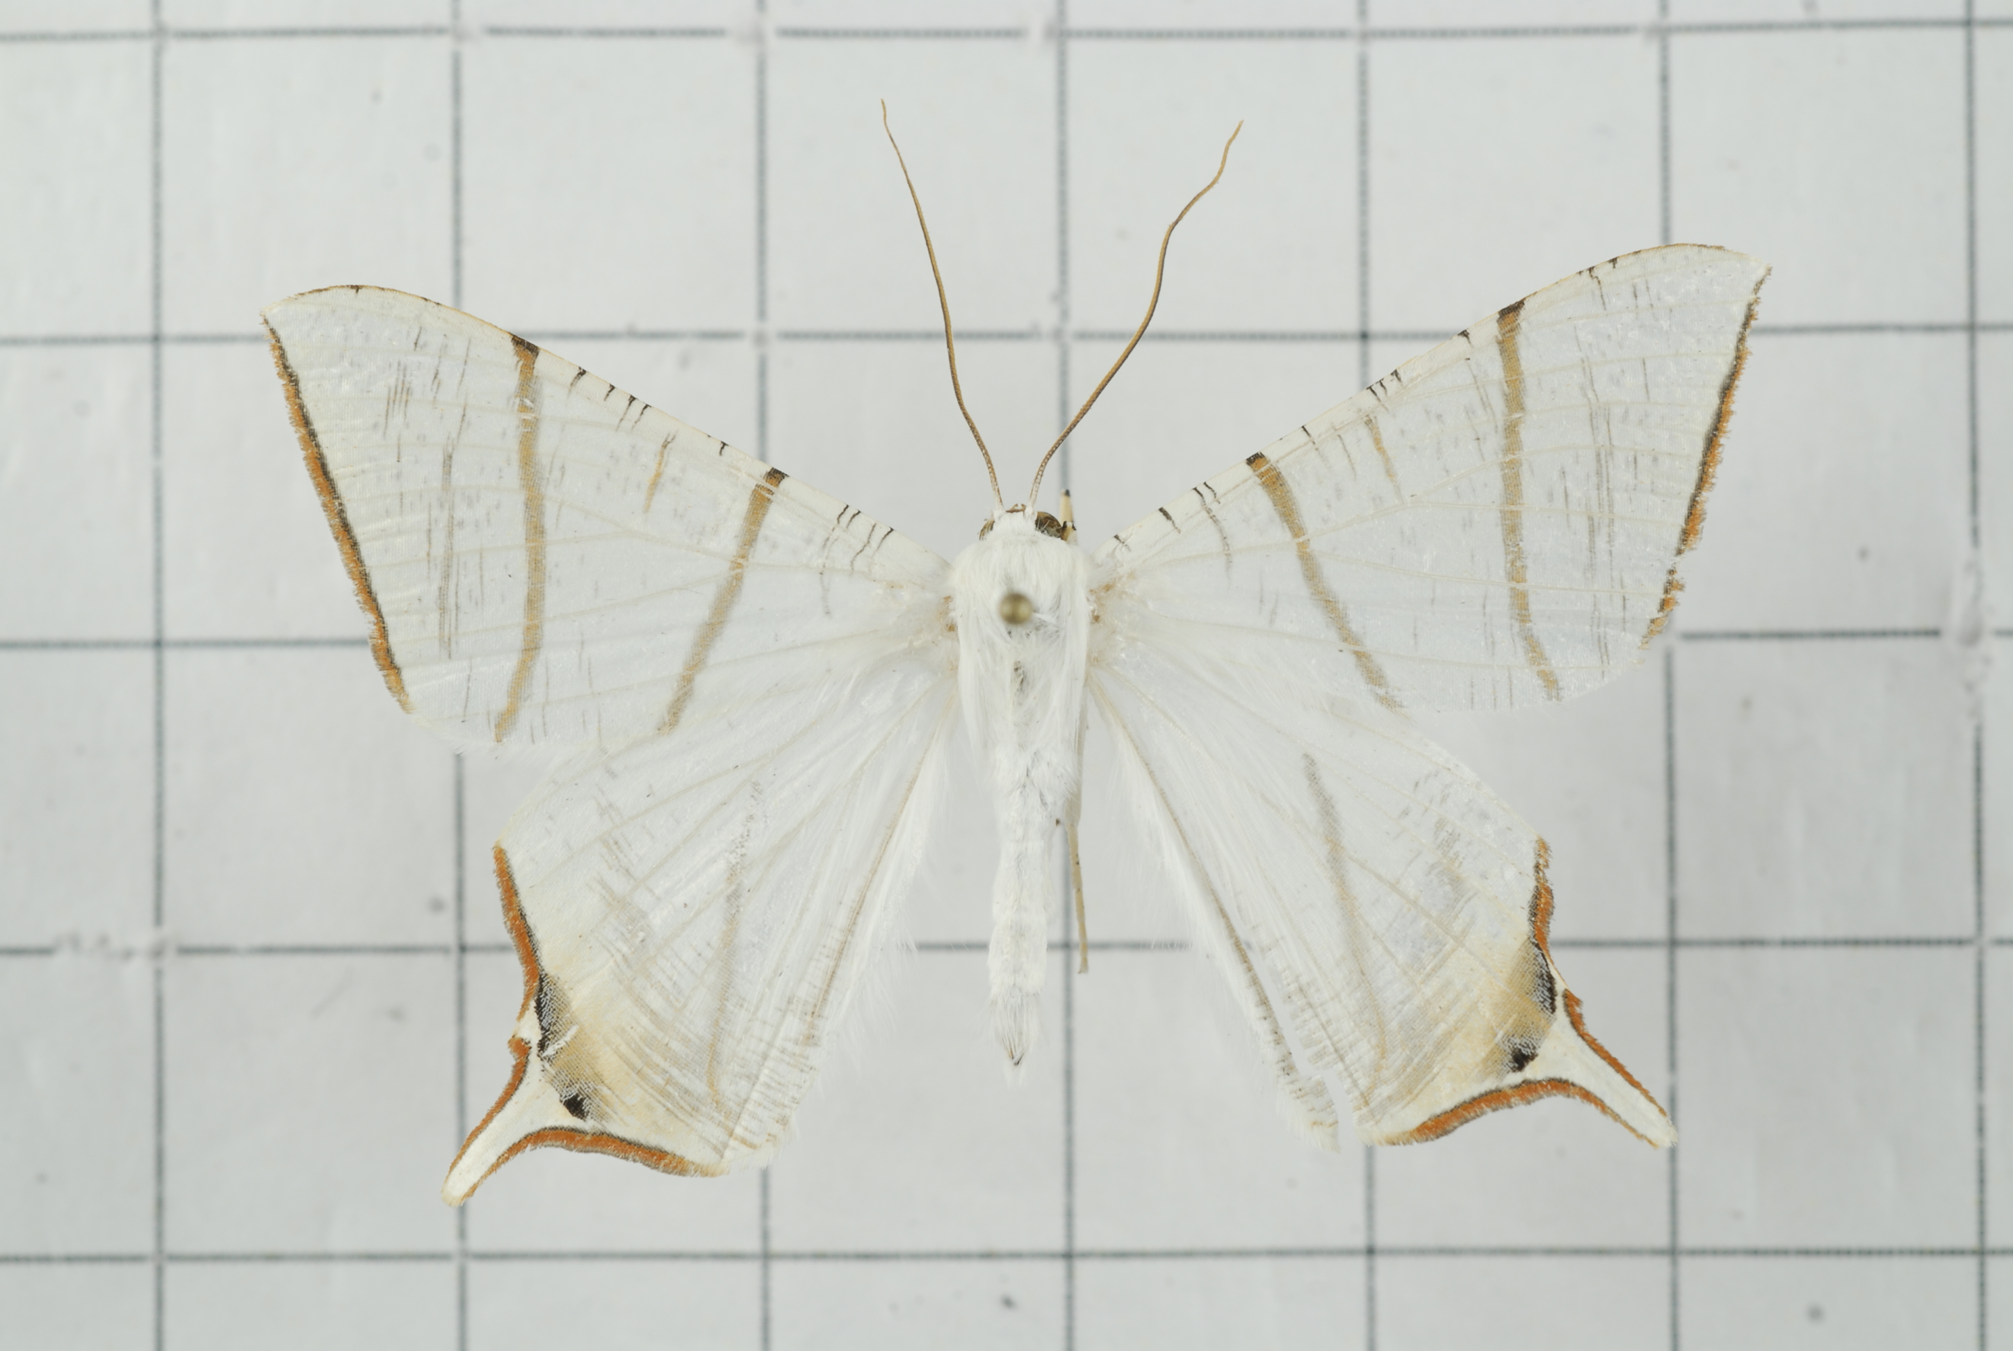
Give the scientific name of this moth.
Ourapteryx clara formosana
